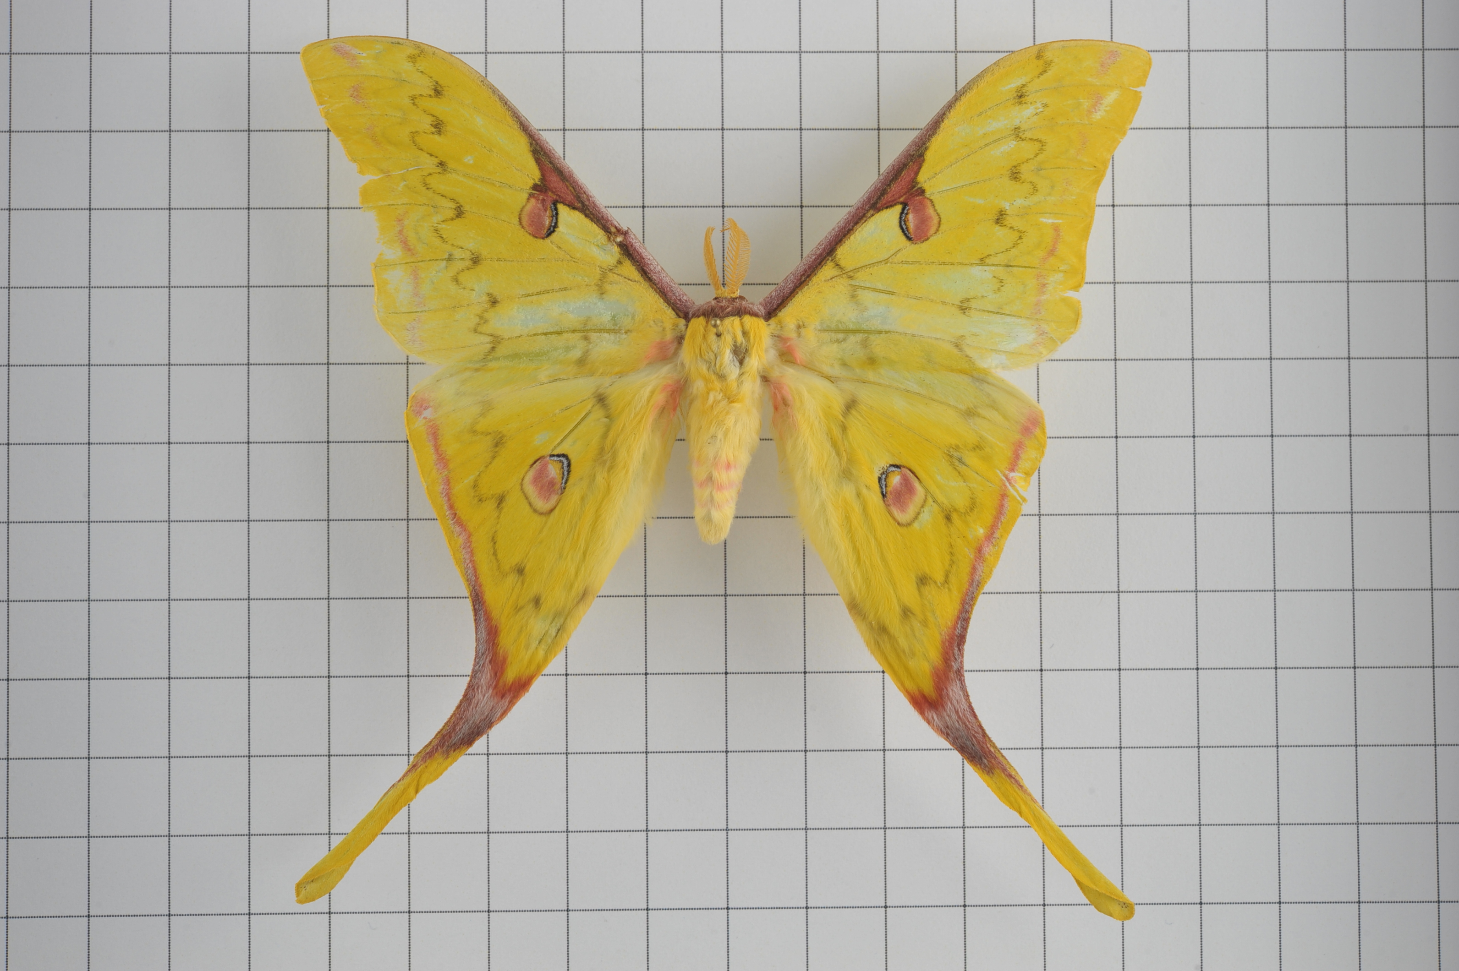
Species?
Actias sinensis subaurea
